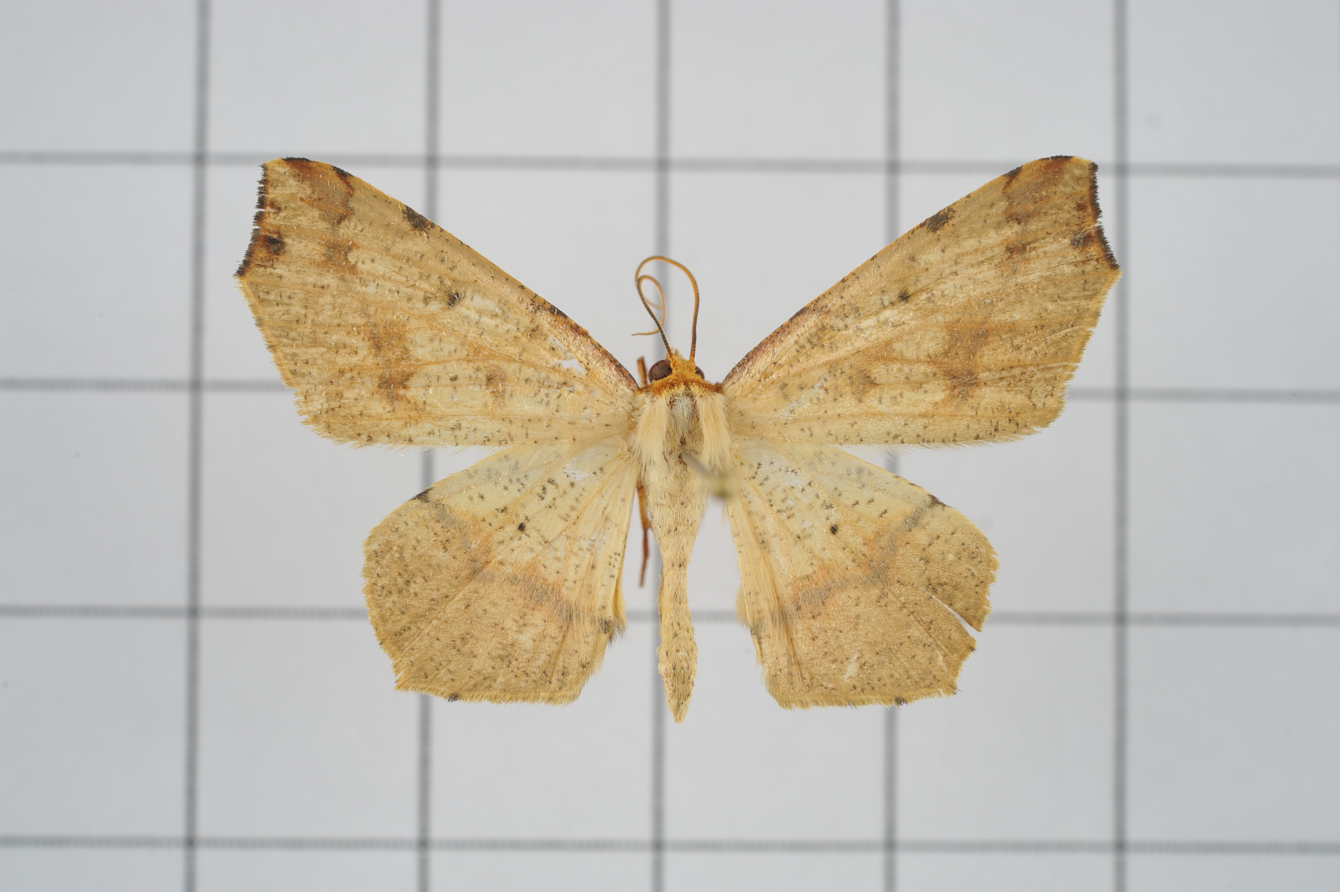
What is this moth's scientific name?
Pareclipsis umbrata
